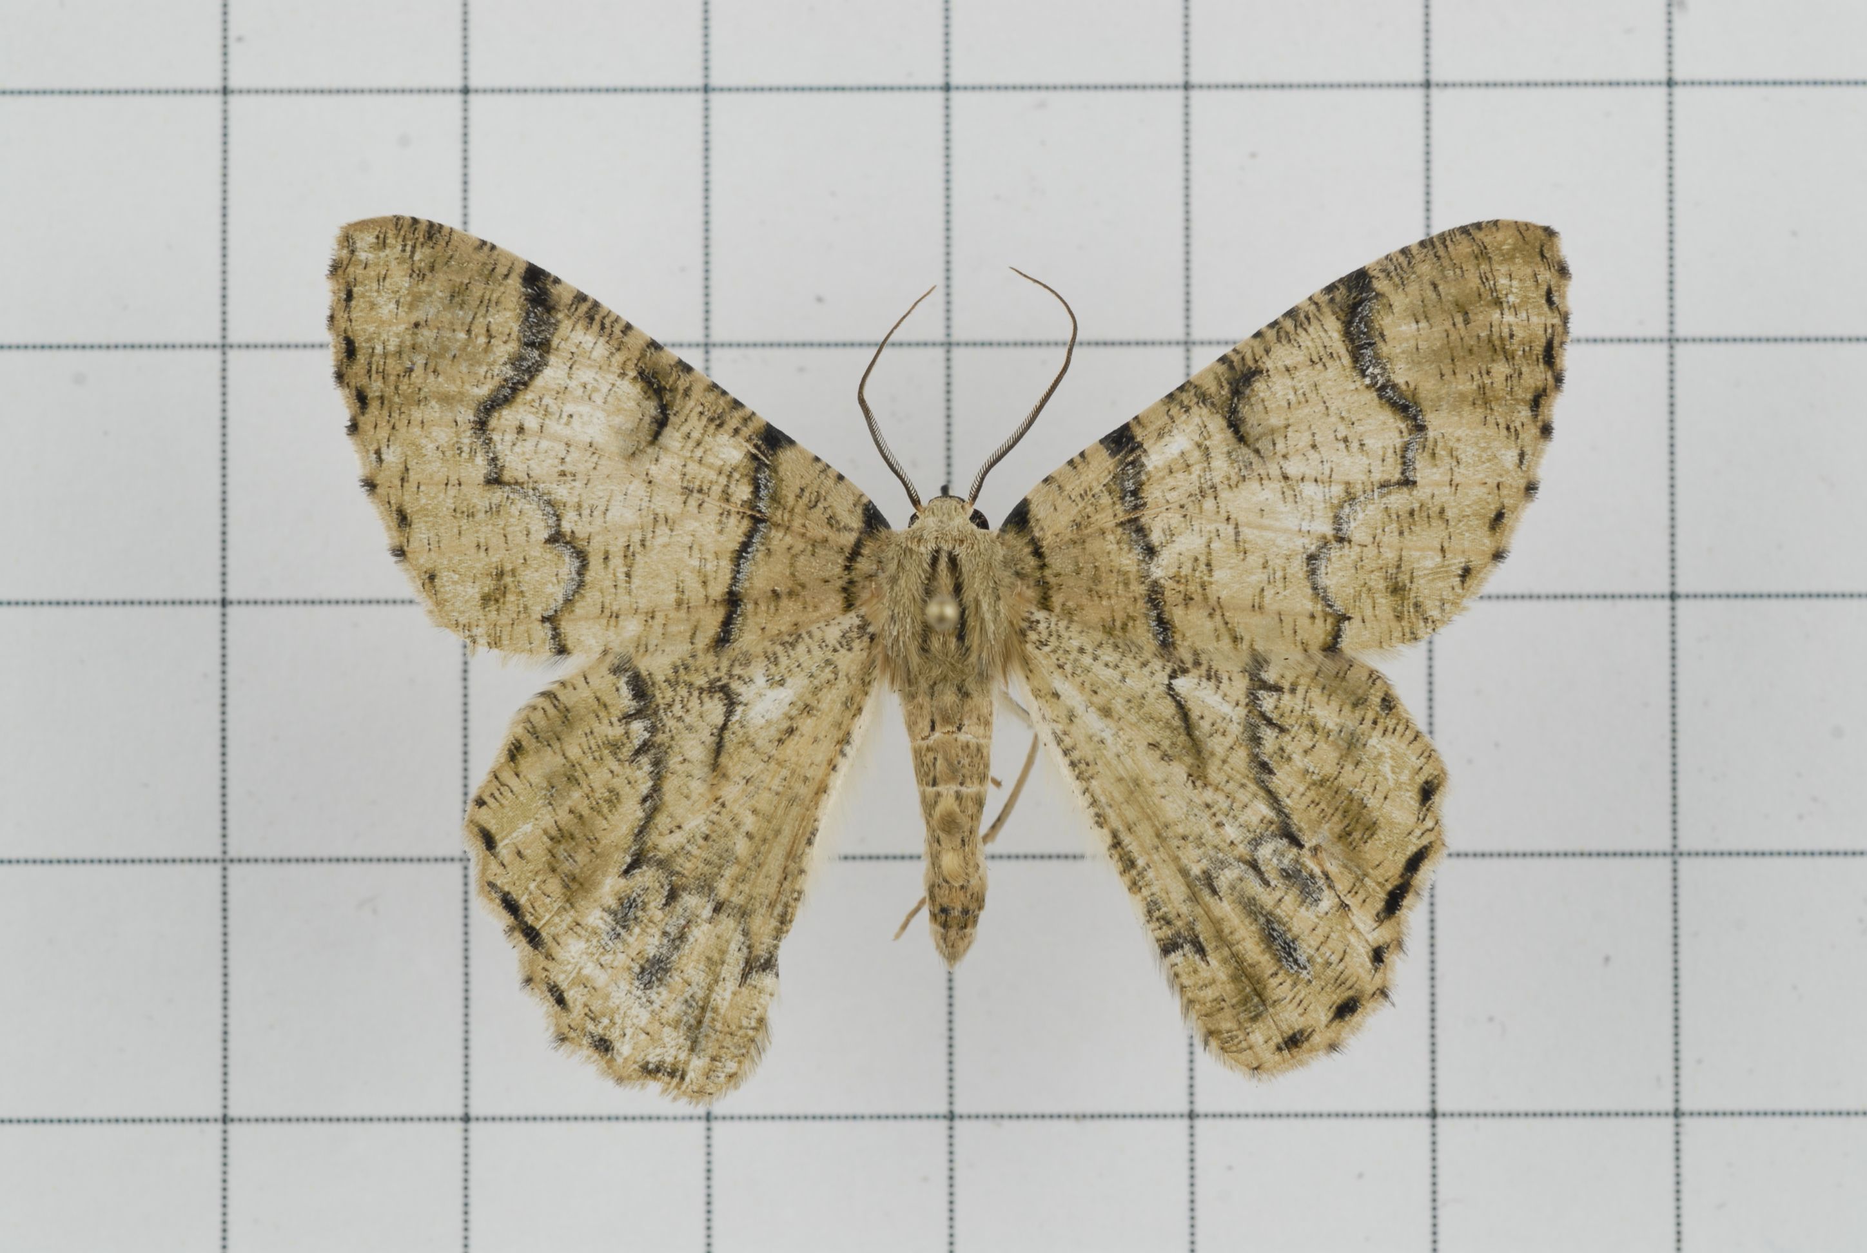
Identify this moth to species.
Lophophelma iterans onerosus
